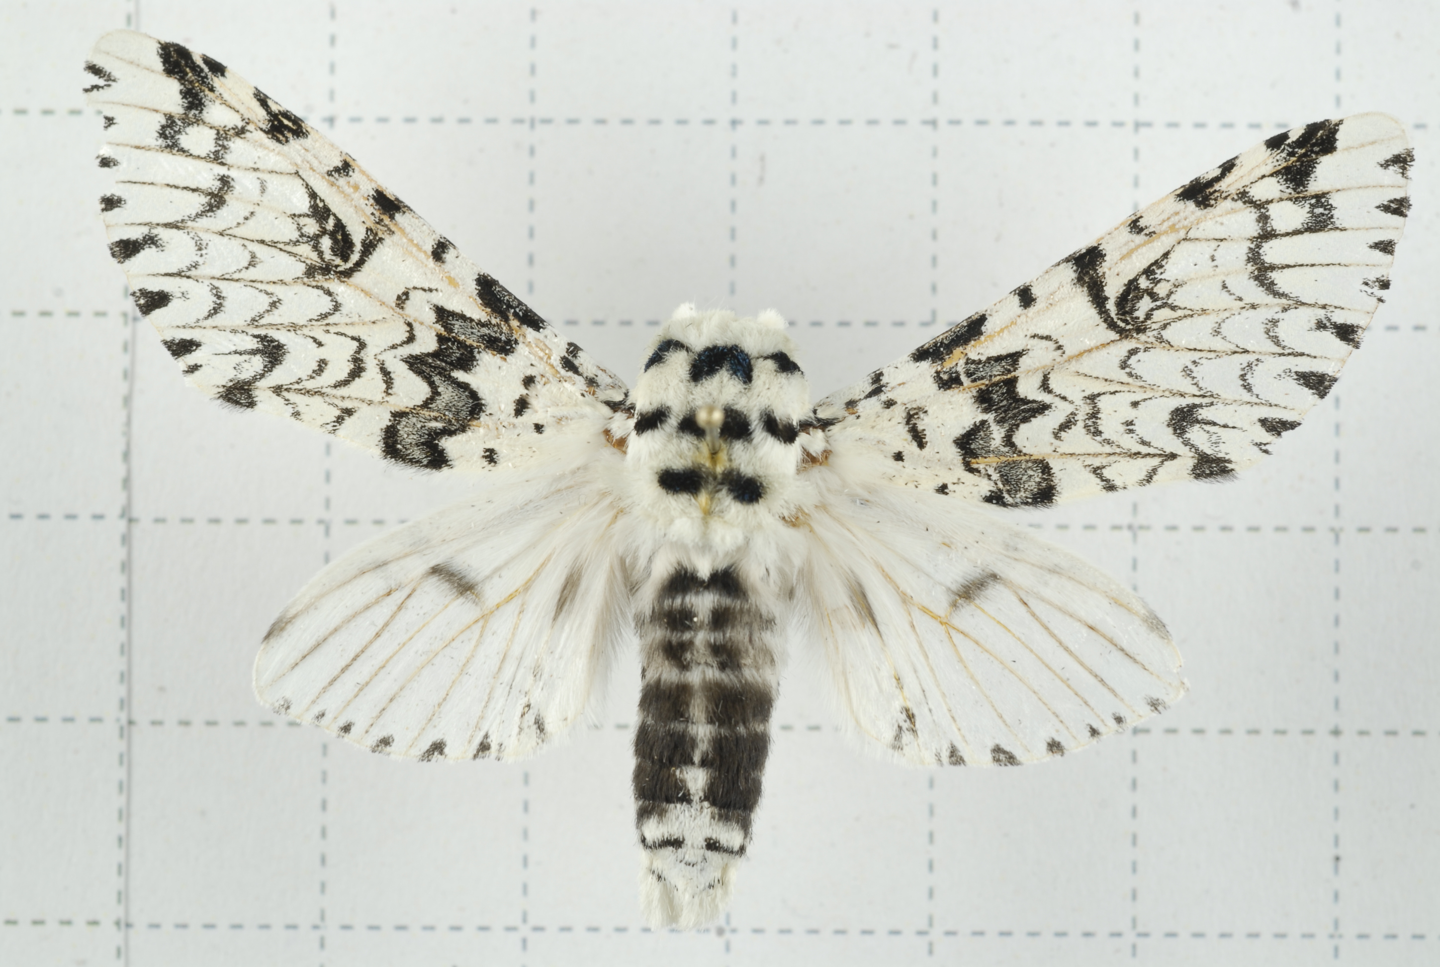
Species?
Kamalia tattakana
